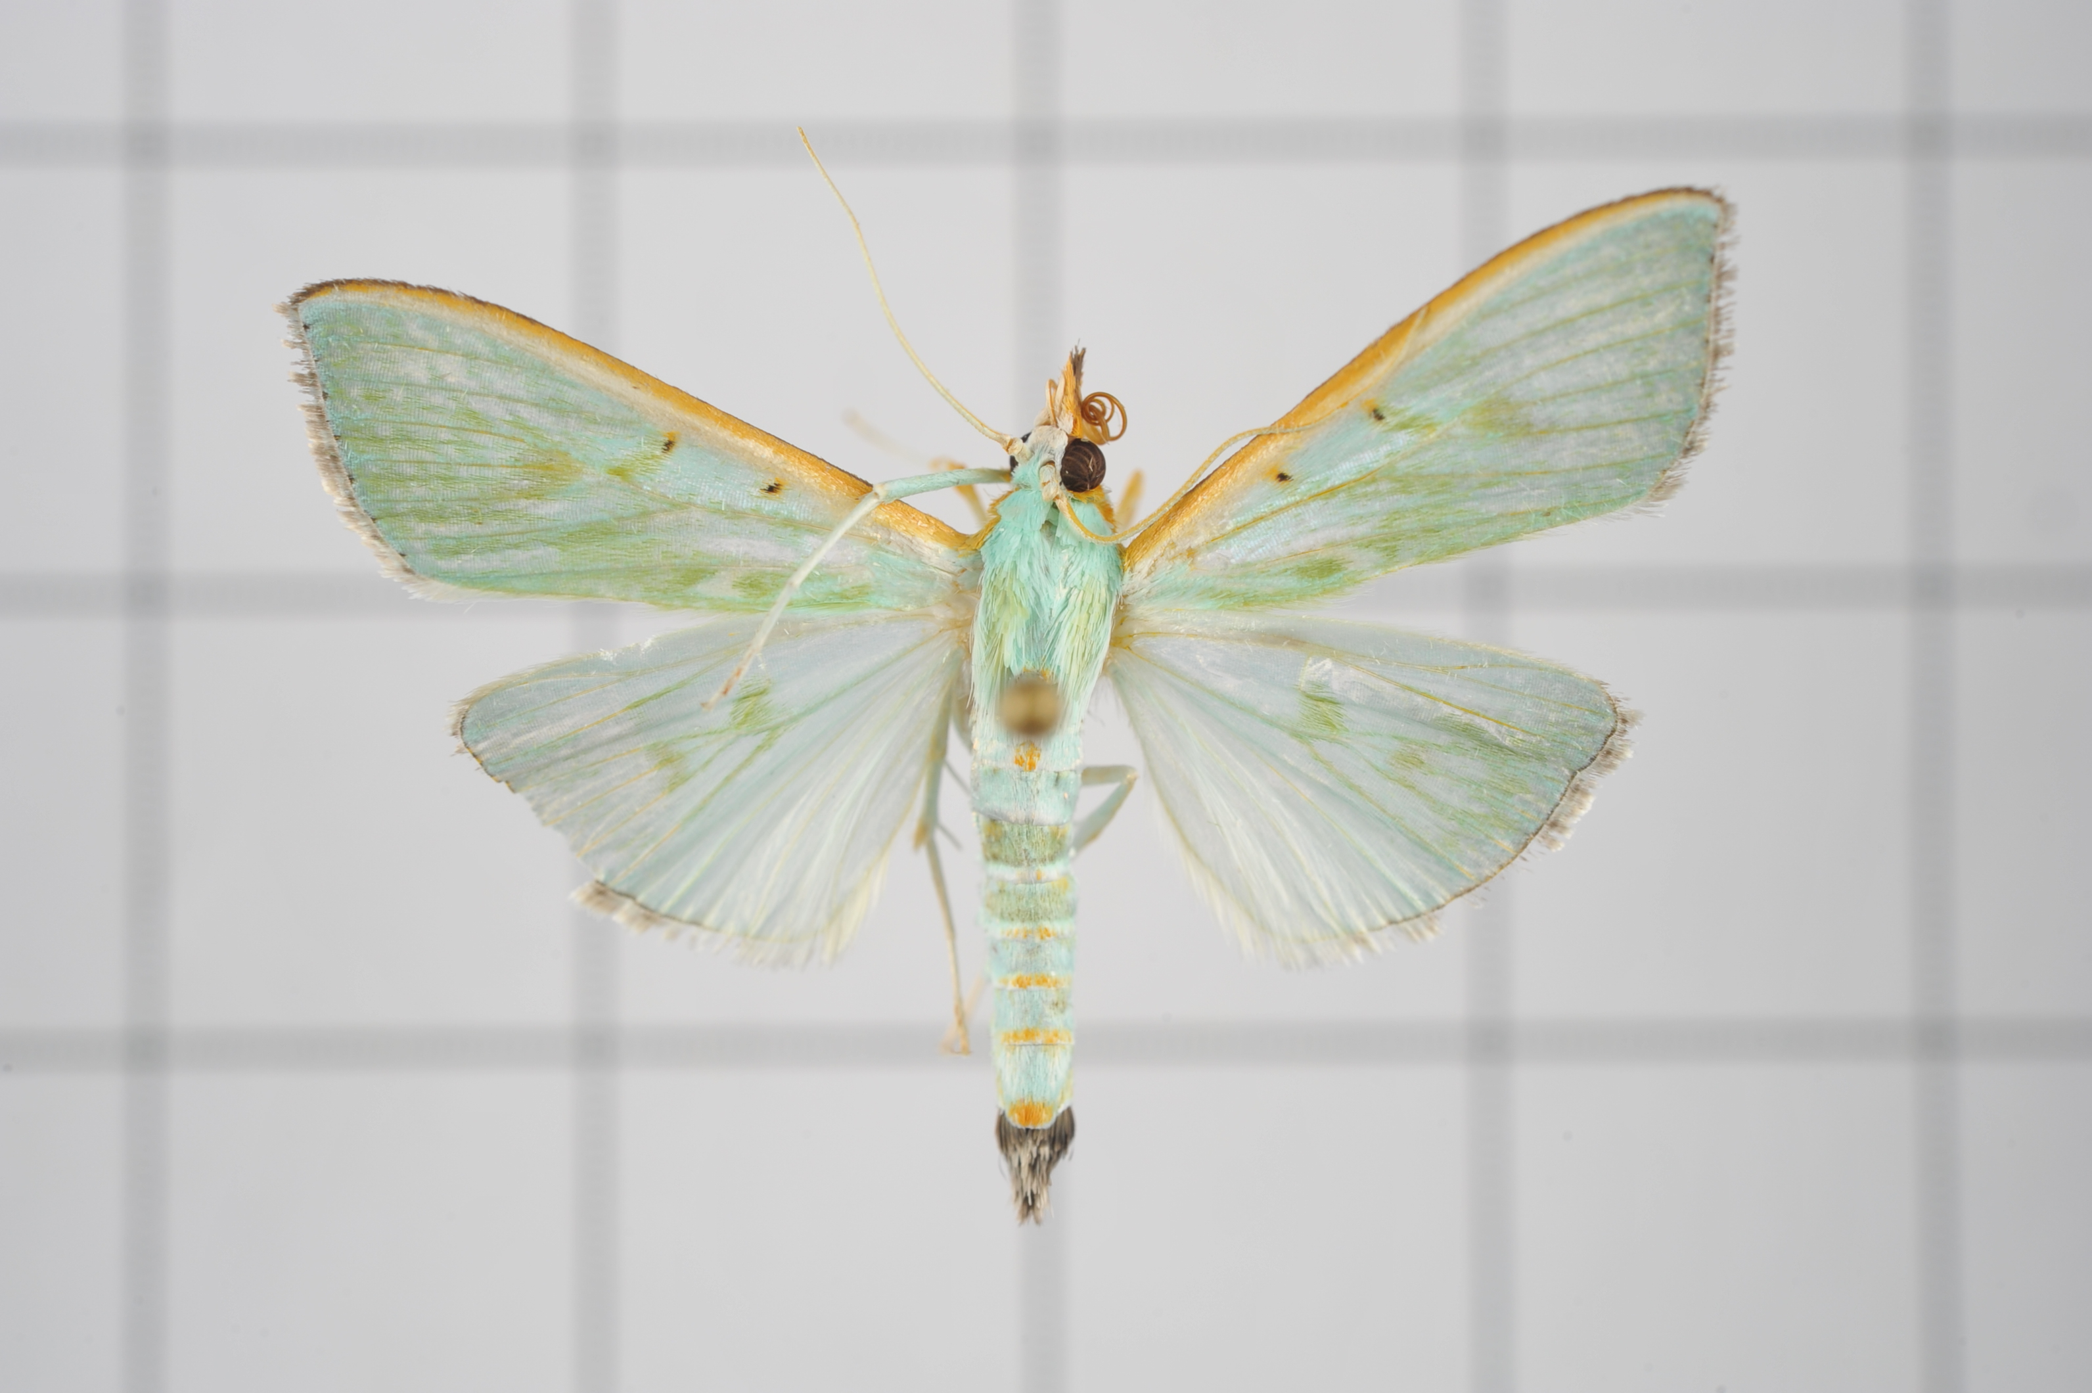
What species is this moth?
Arthroschista hilaralis
